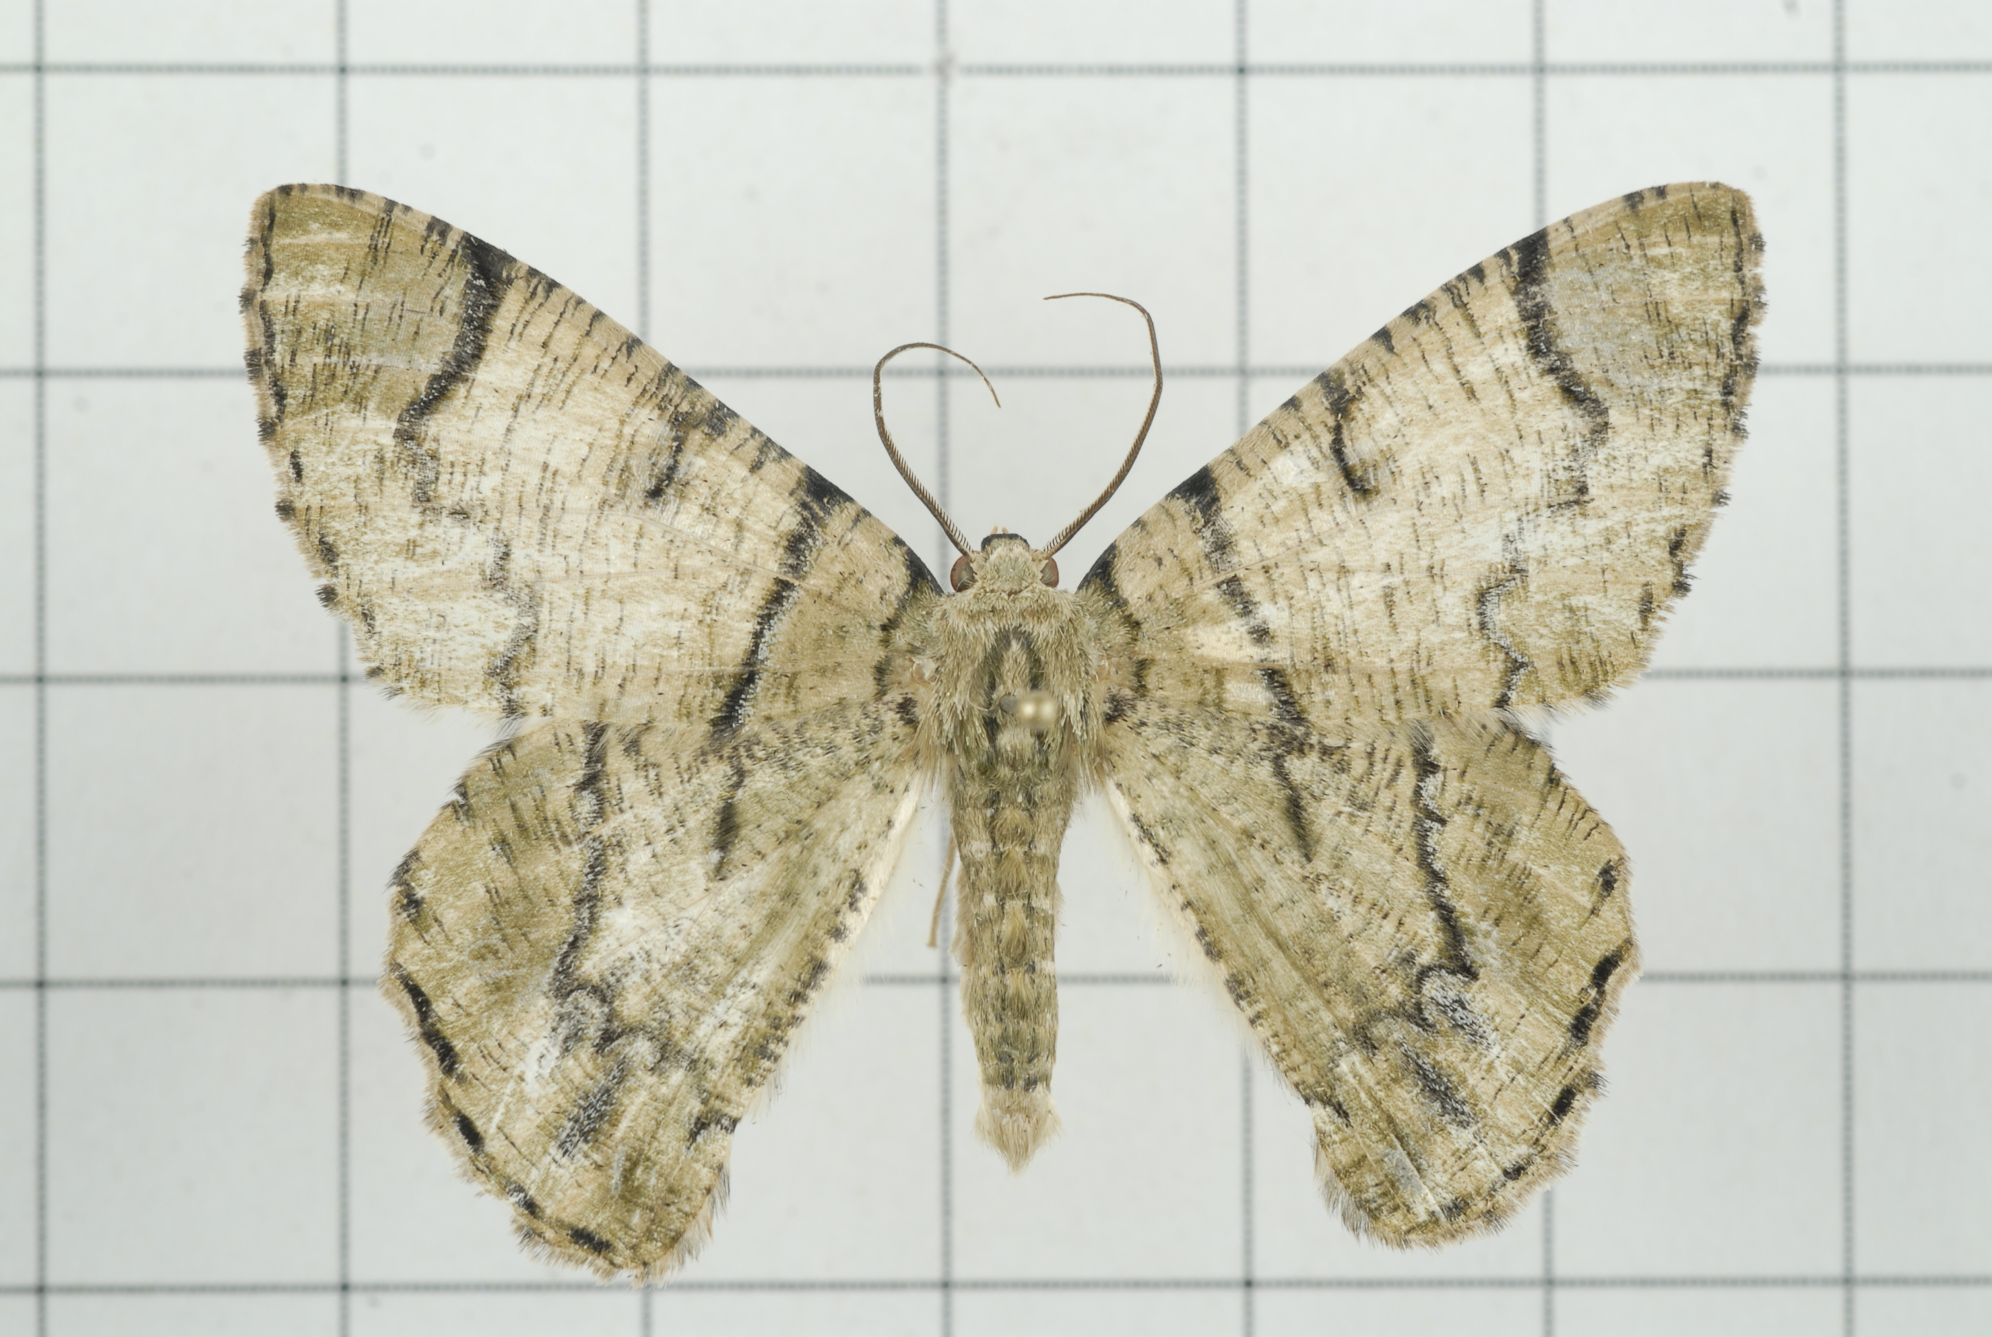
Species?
Lophophelma iterans onerosus
